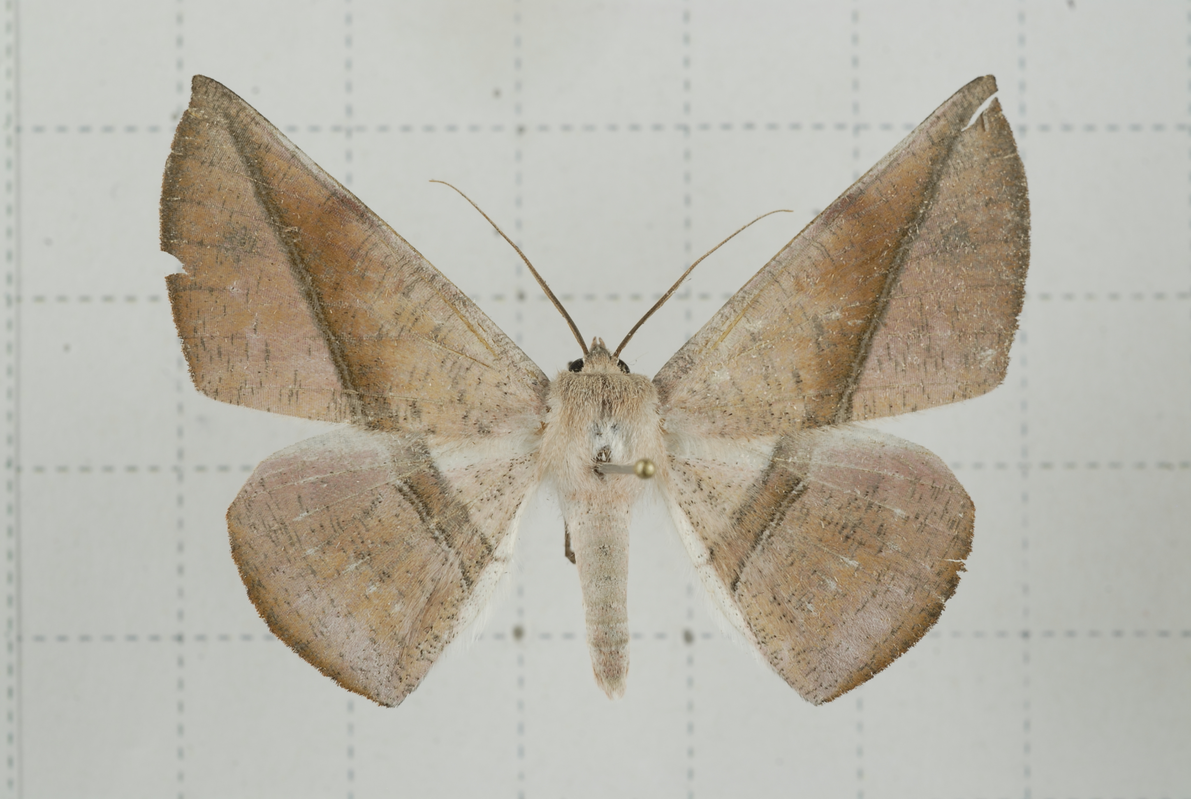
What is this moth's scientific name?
Sarcinodes yayeyamana
